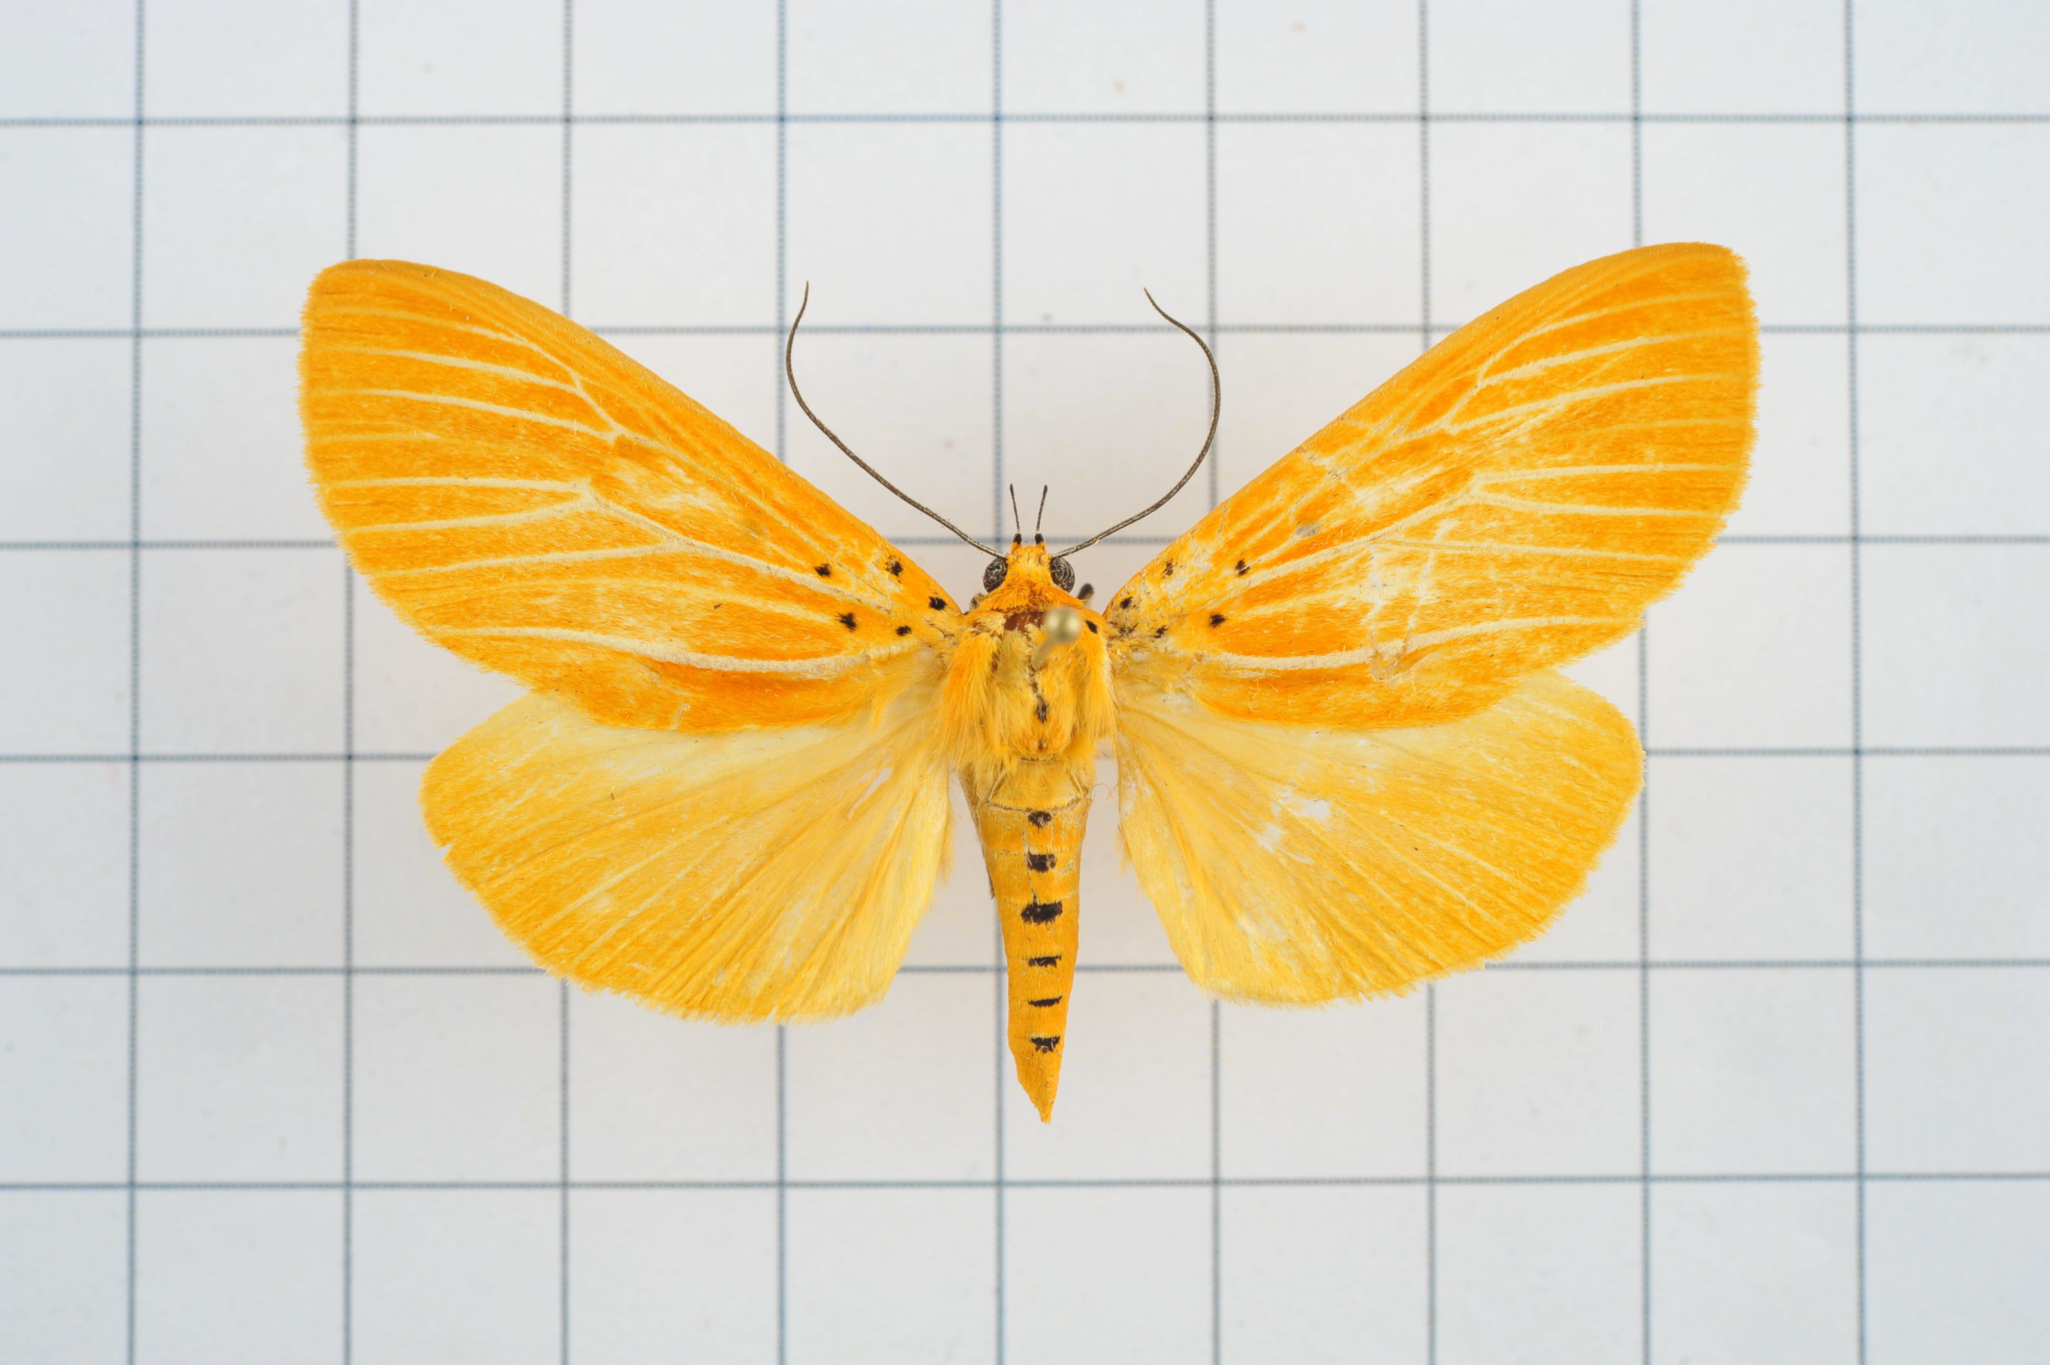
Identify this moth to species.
Asota egens confinis
